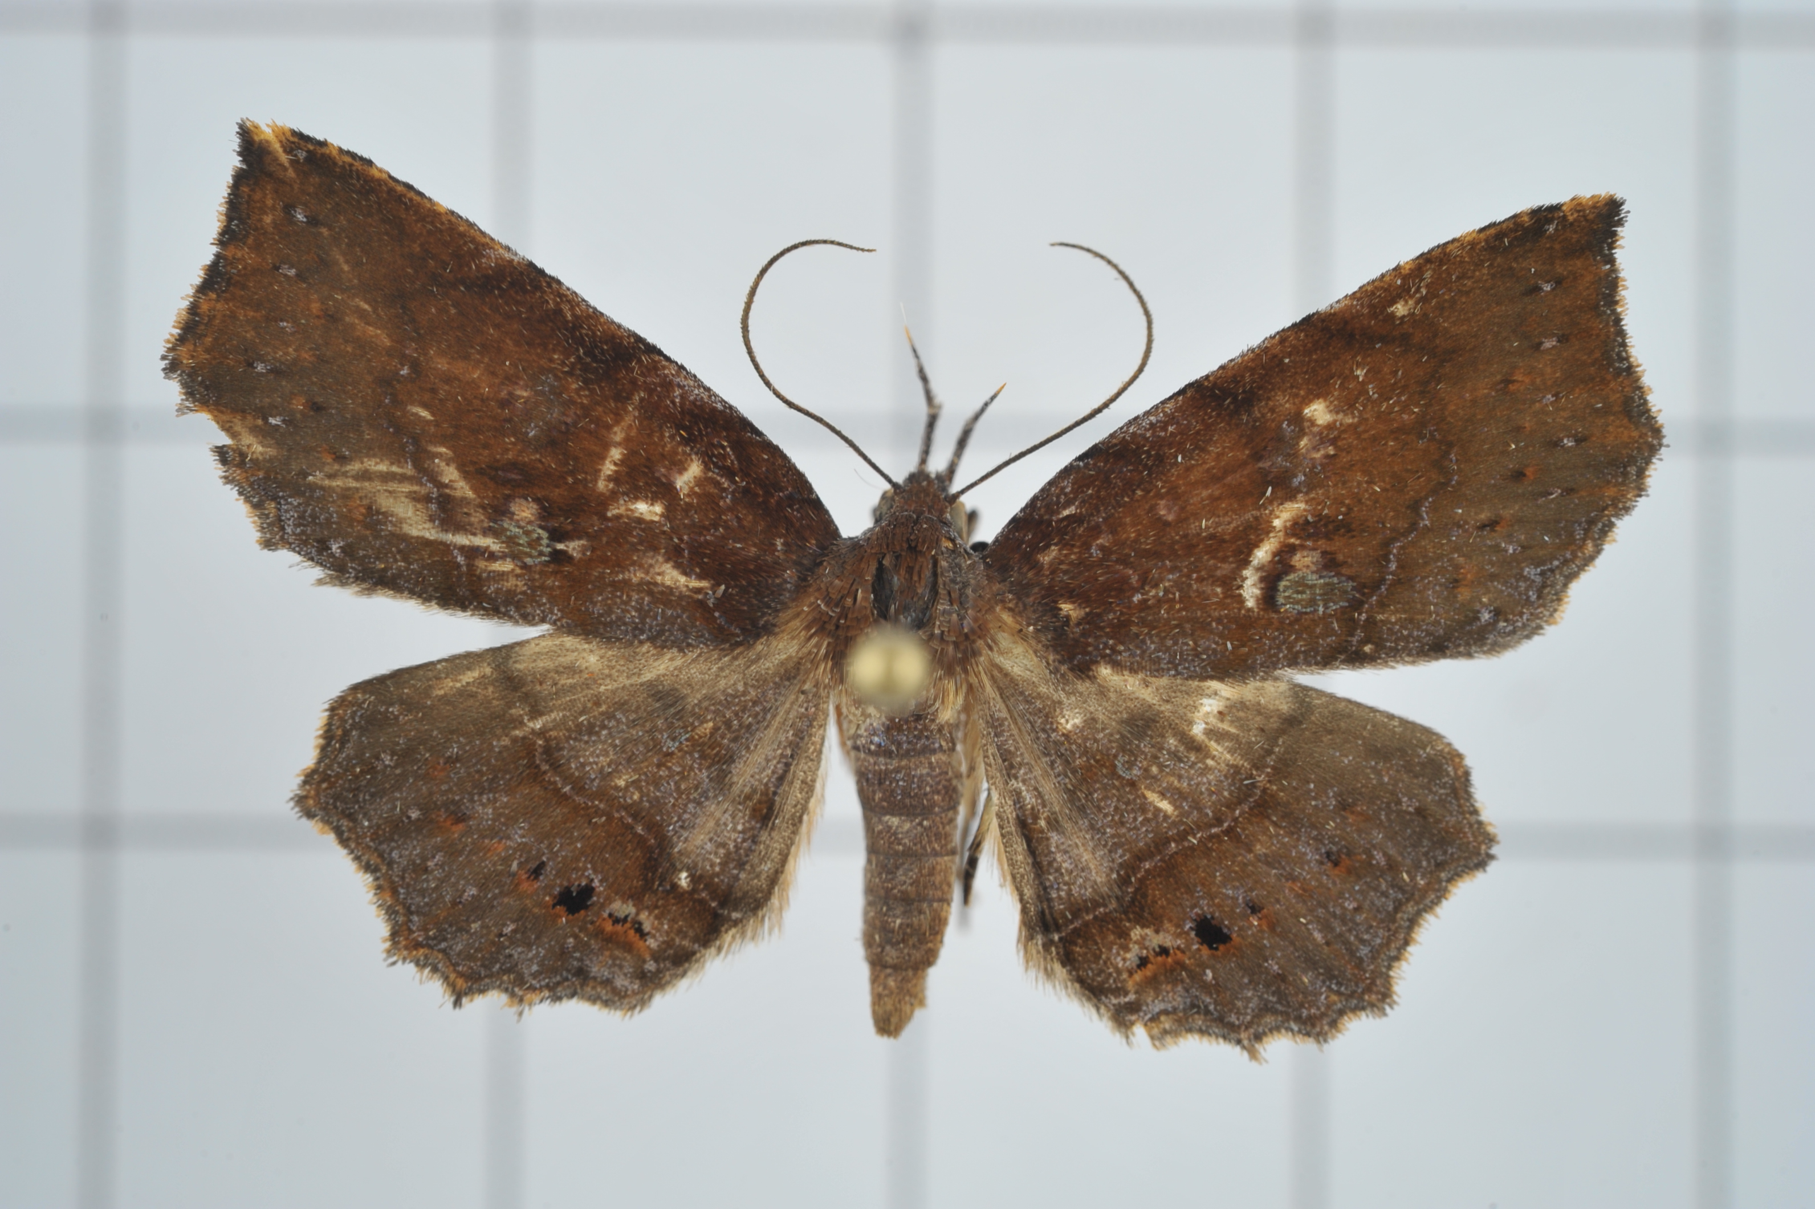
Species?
Eutrogia morosa
